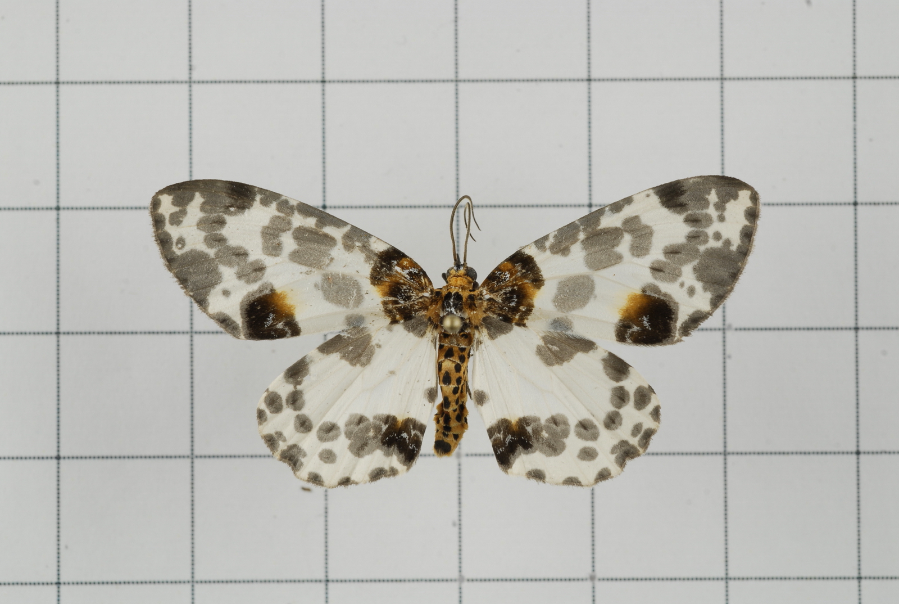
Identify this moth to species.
Abraxas formosilluminata
